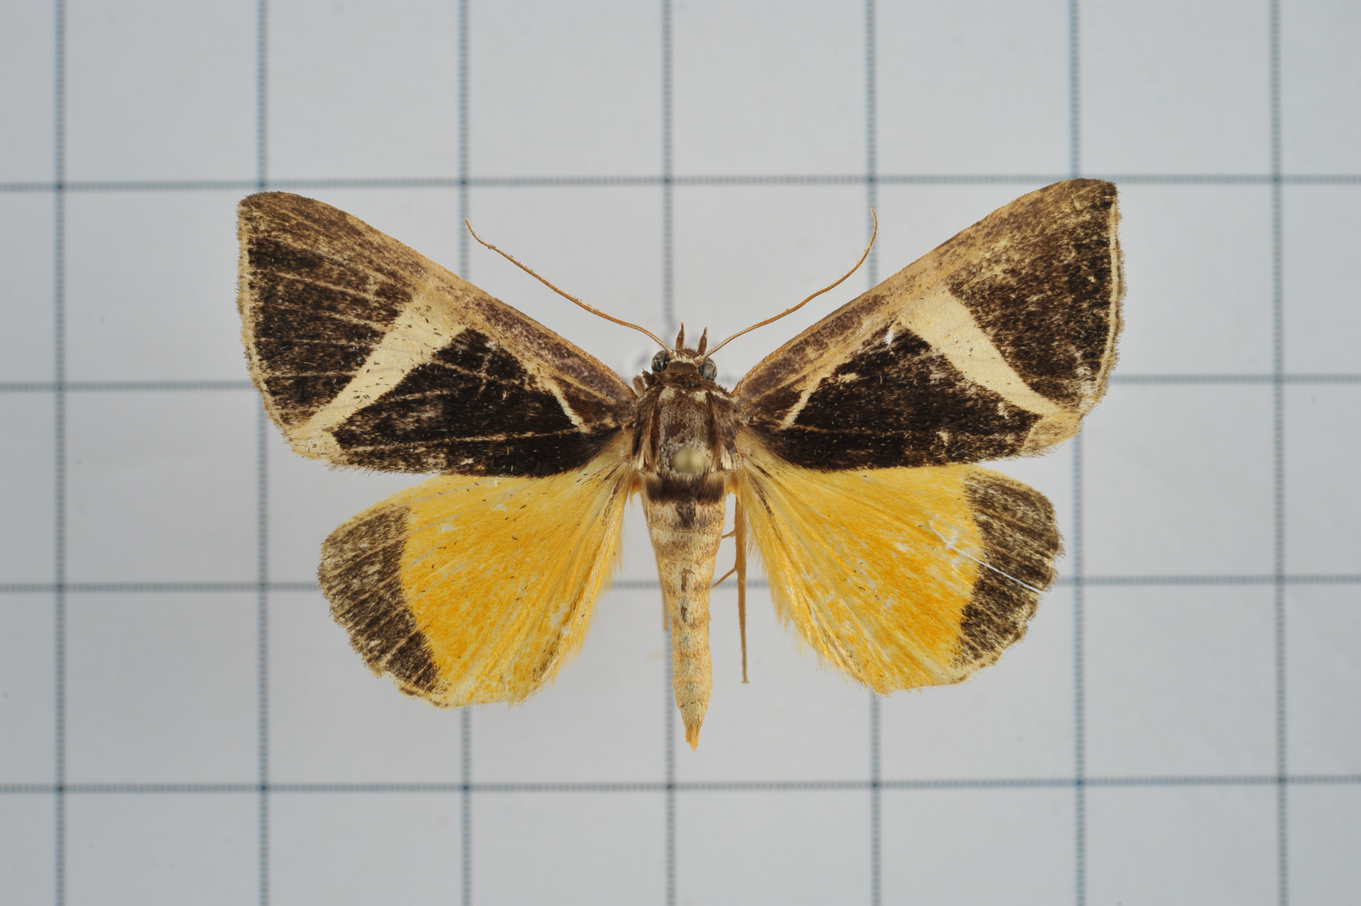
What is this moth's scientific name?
Fodina contigua
